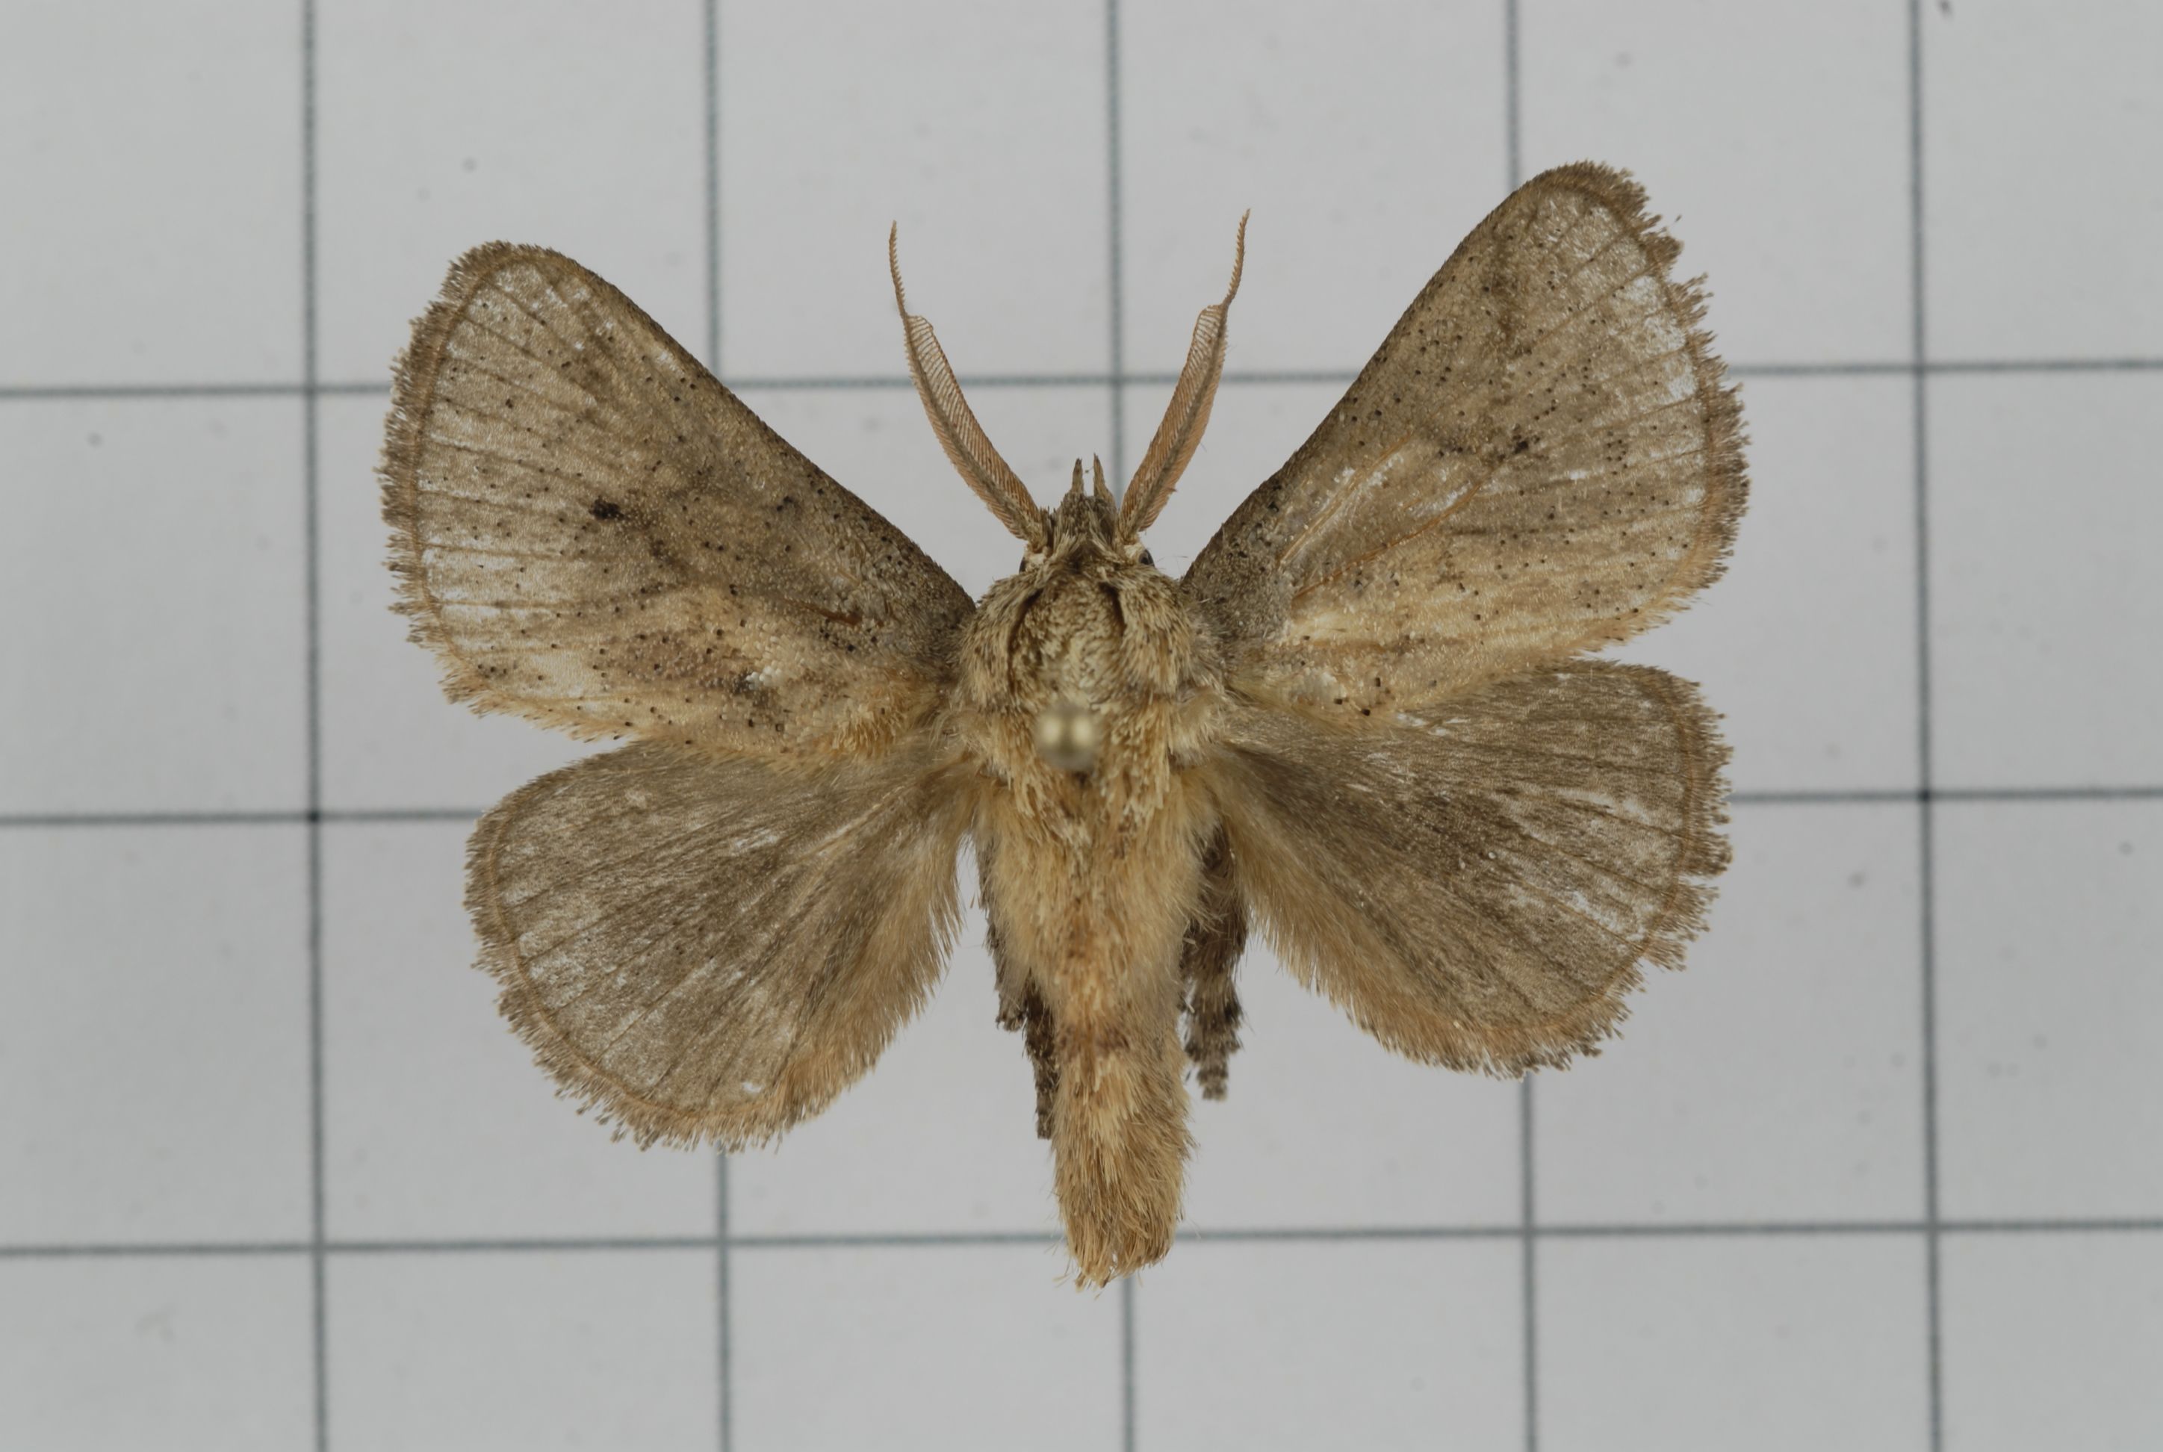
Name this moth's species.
Susica sinensis
